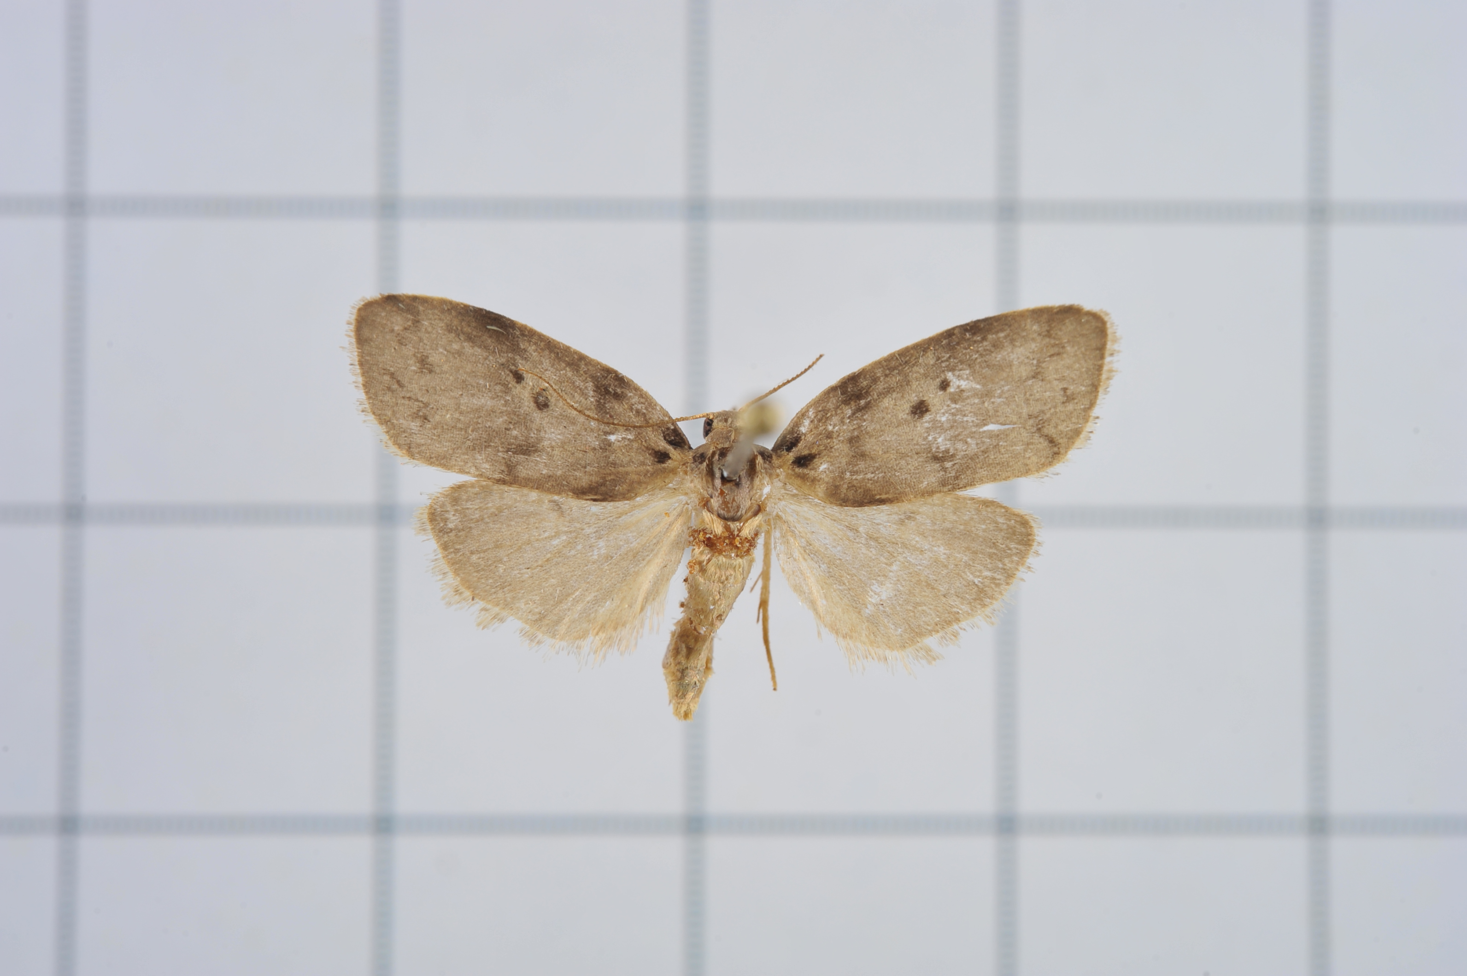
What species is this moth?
Eugoa cernyi
